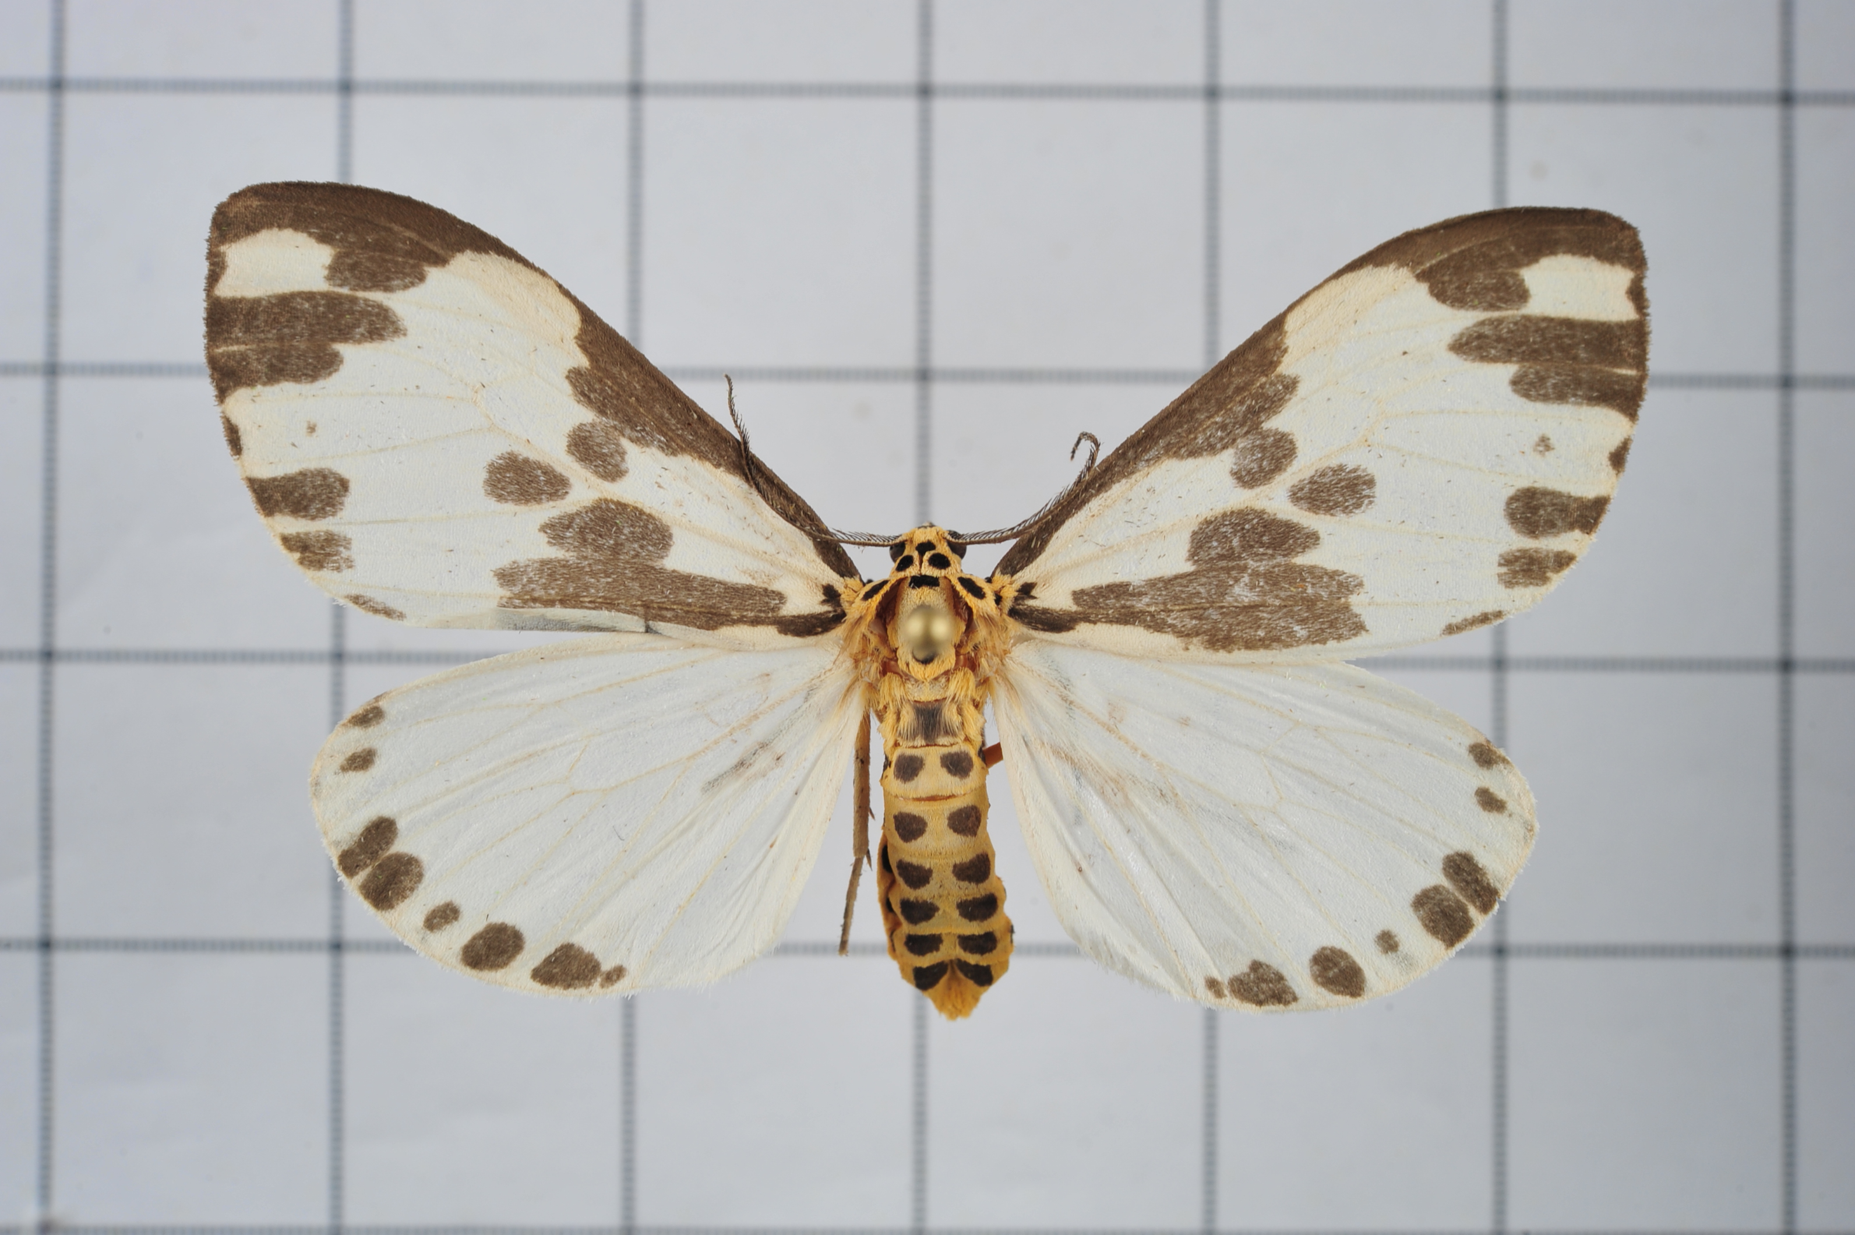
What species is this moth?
Nyctemera carissima formosana
